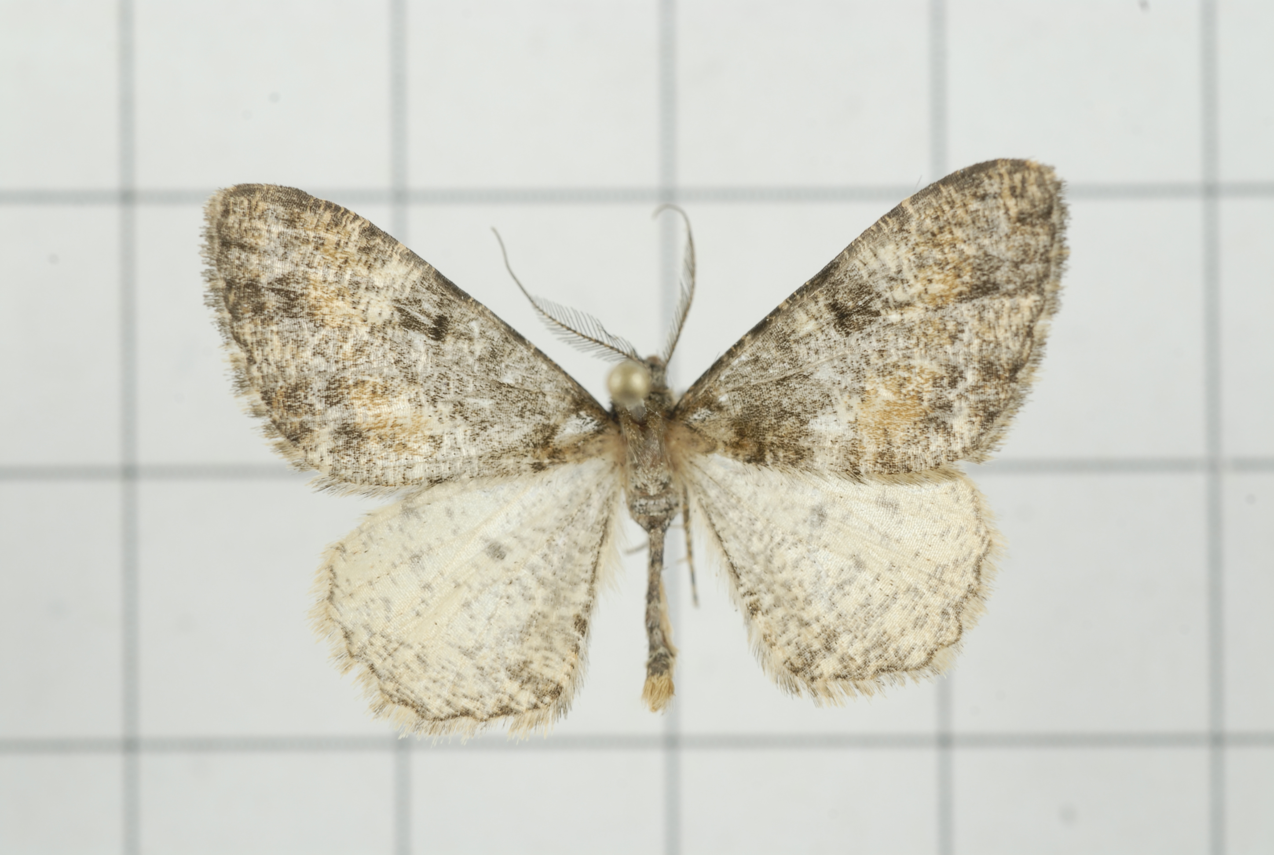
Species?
Alcis scortea
